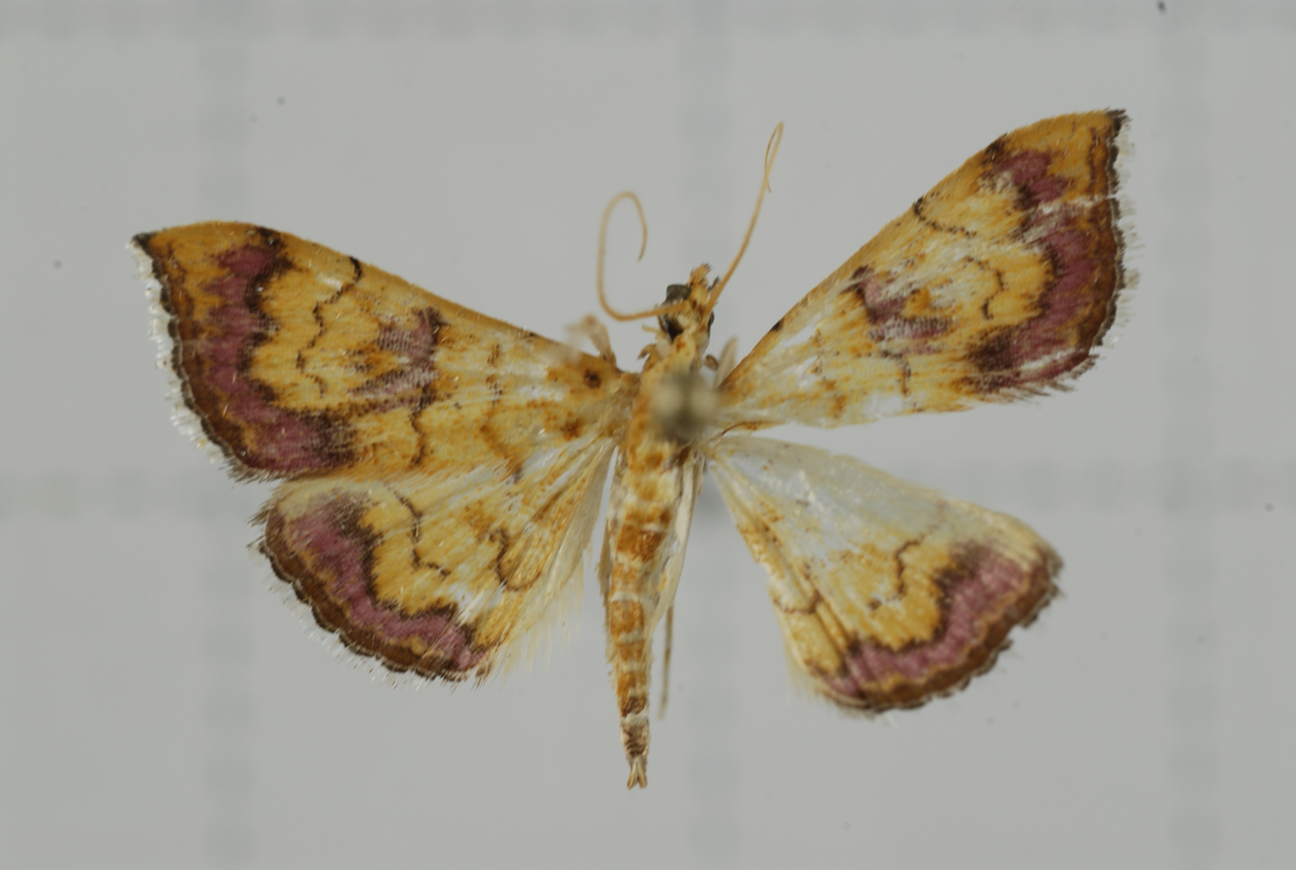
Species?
Isocentris filalis
